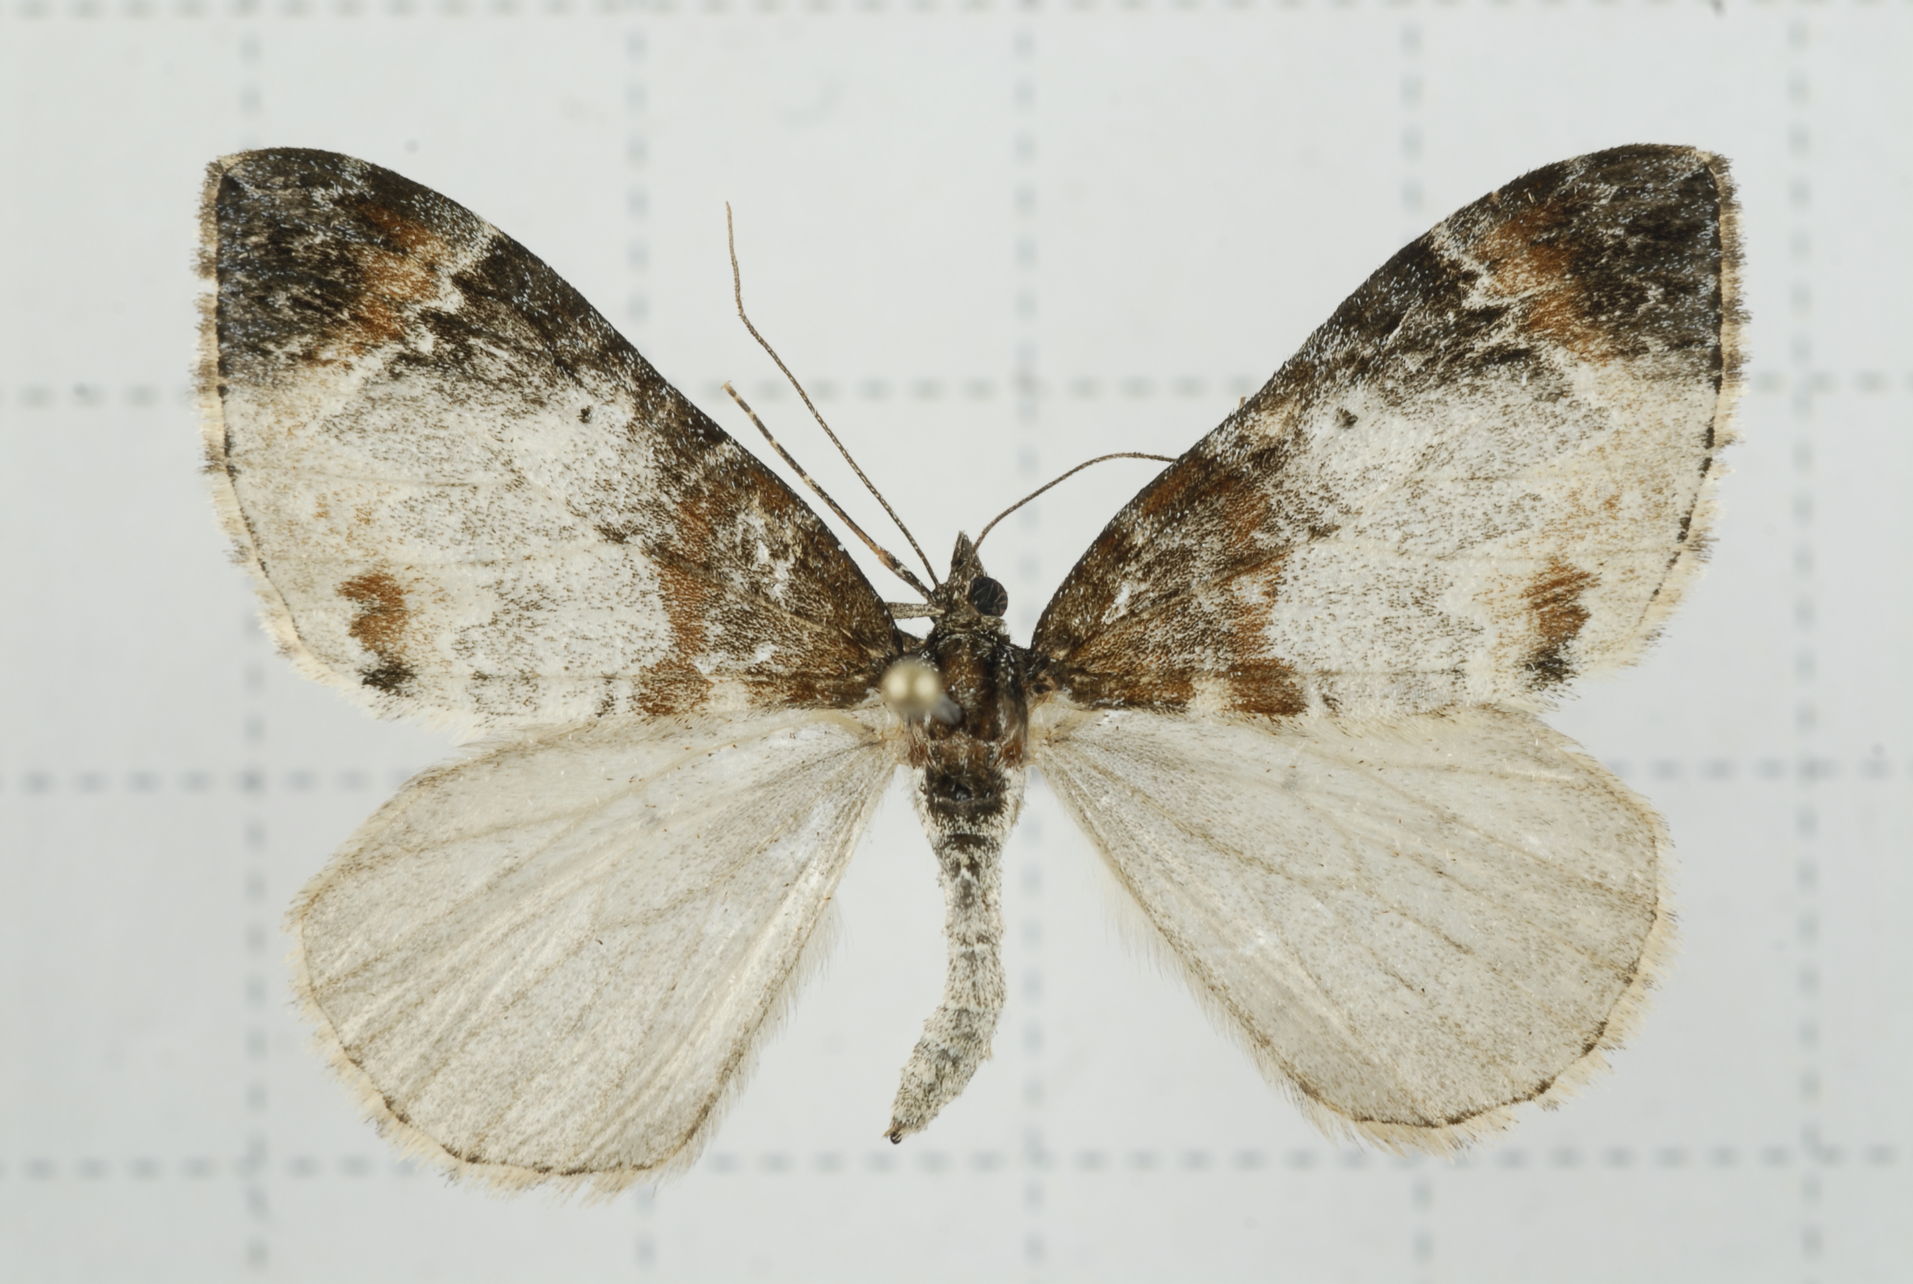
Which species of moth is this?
Dysstroma cinereata cinereata
